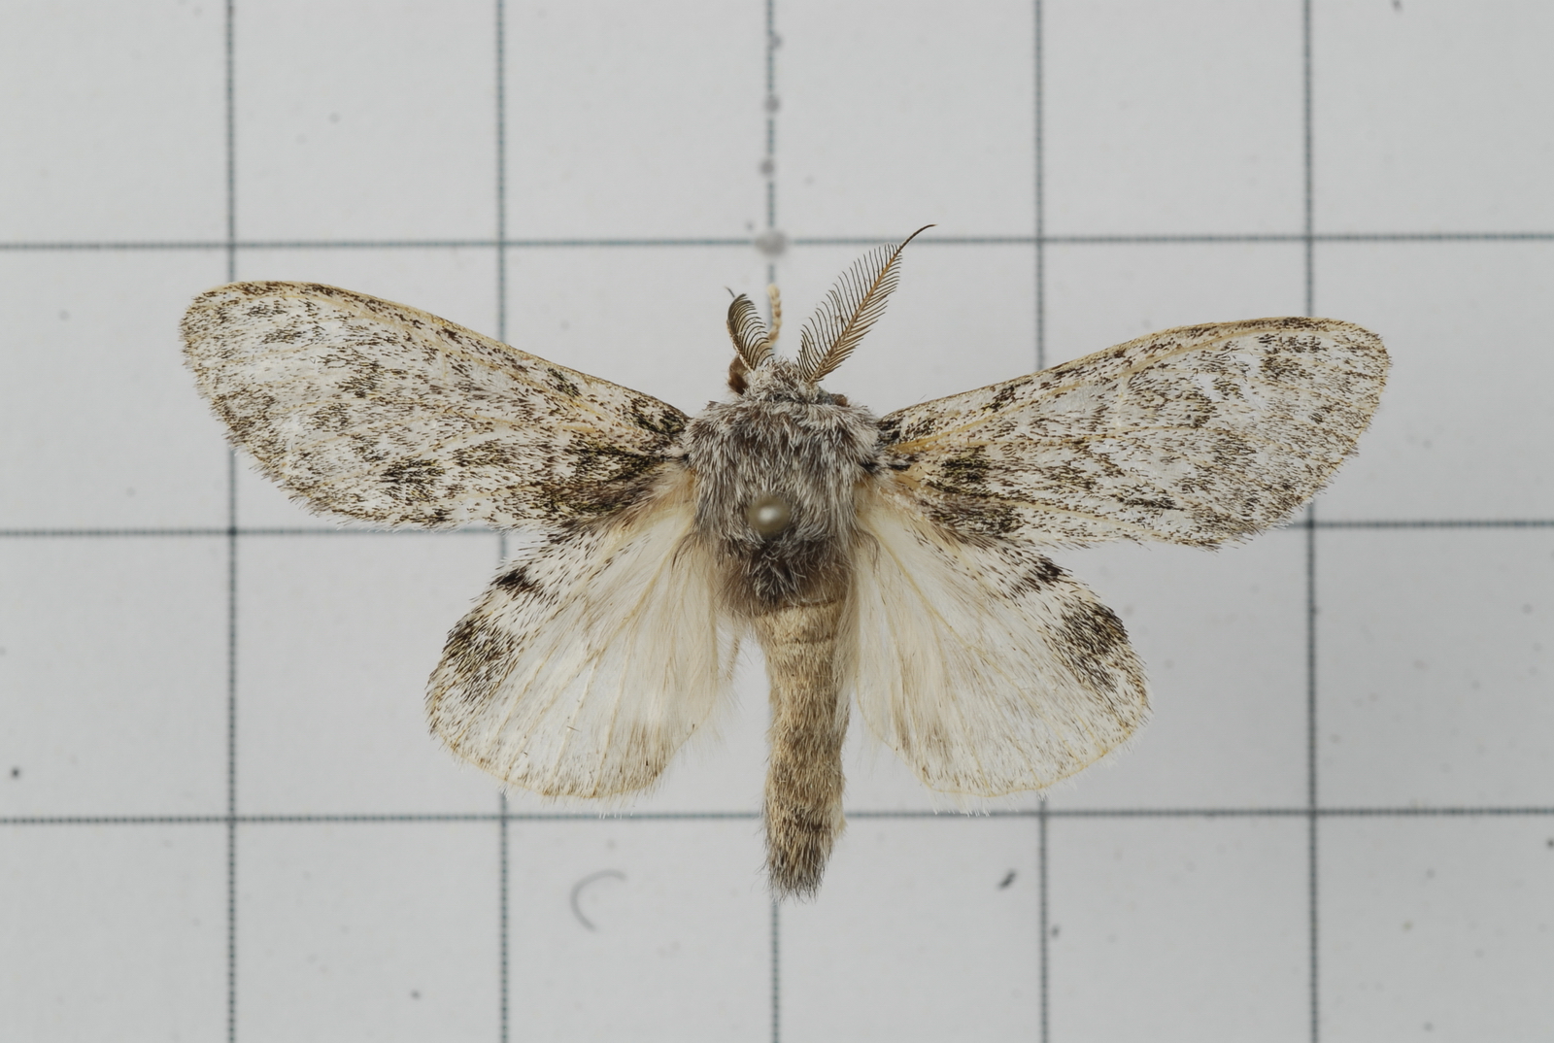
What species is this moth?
Syntypistis pryeri
